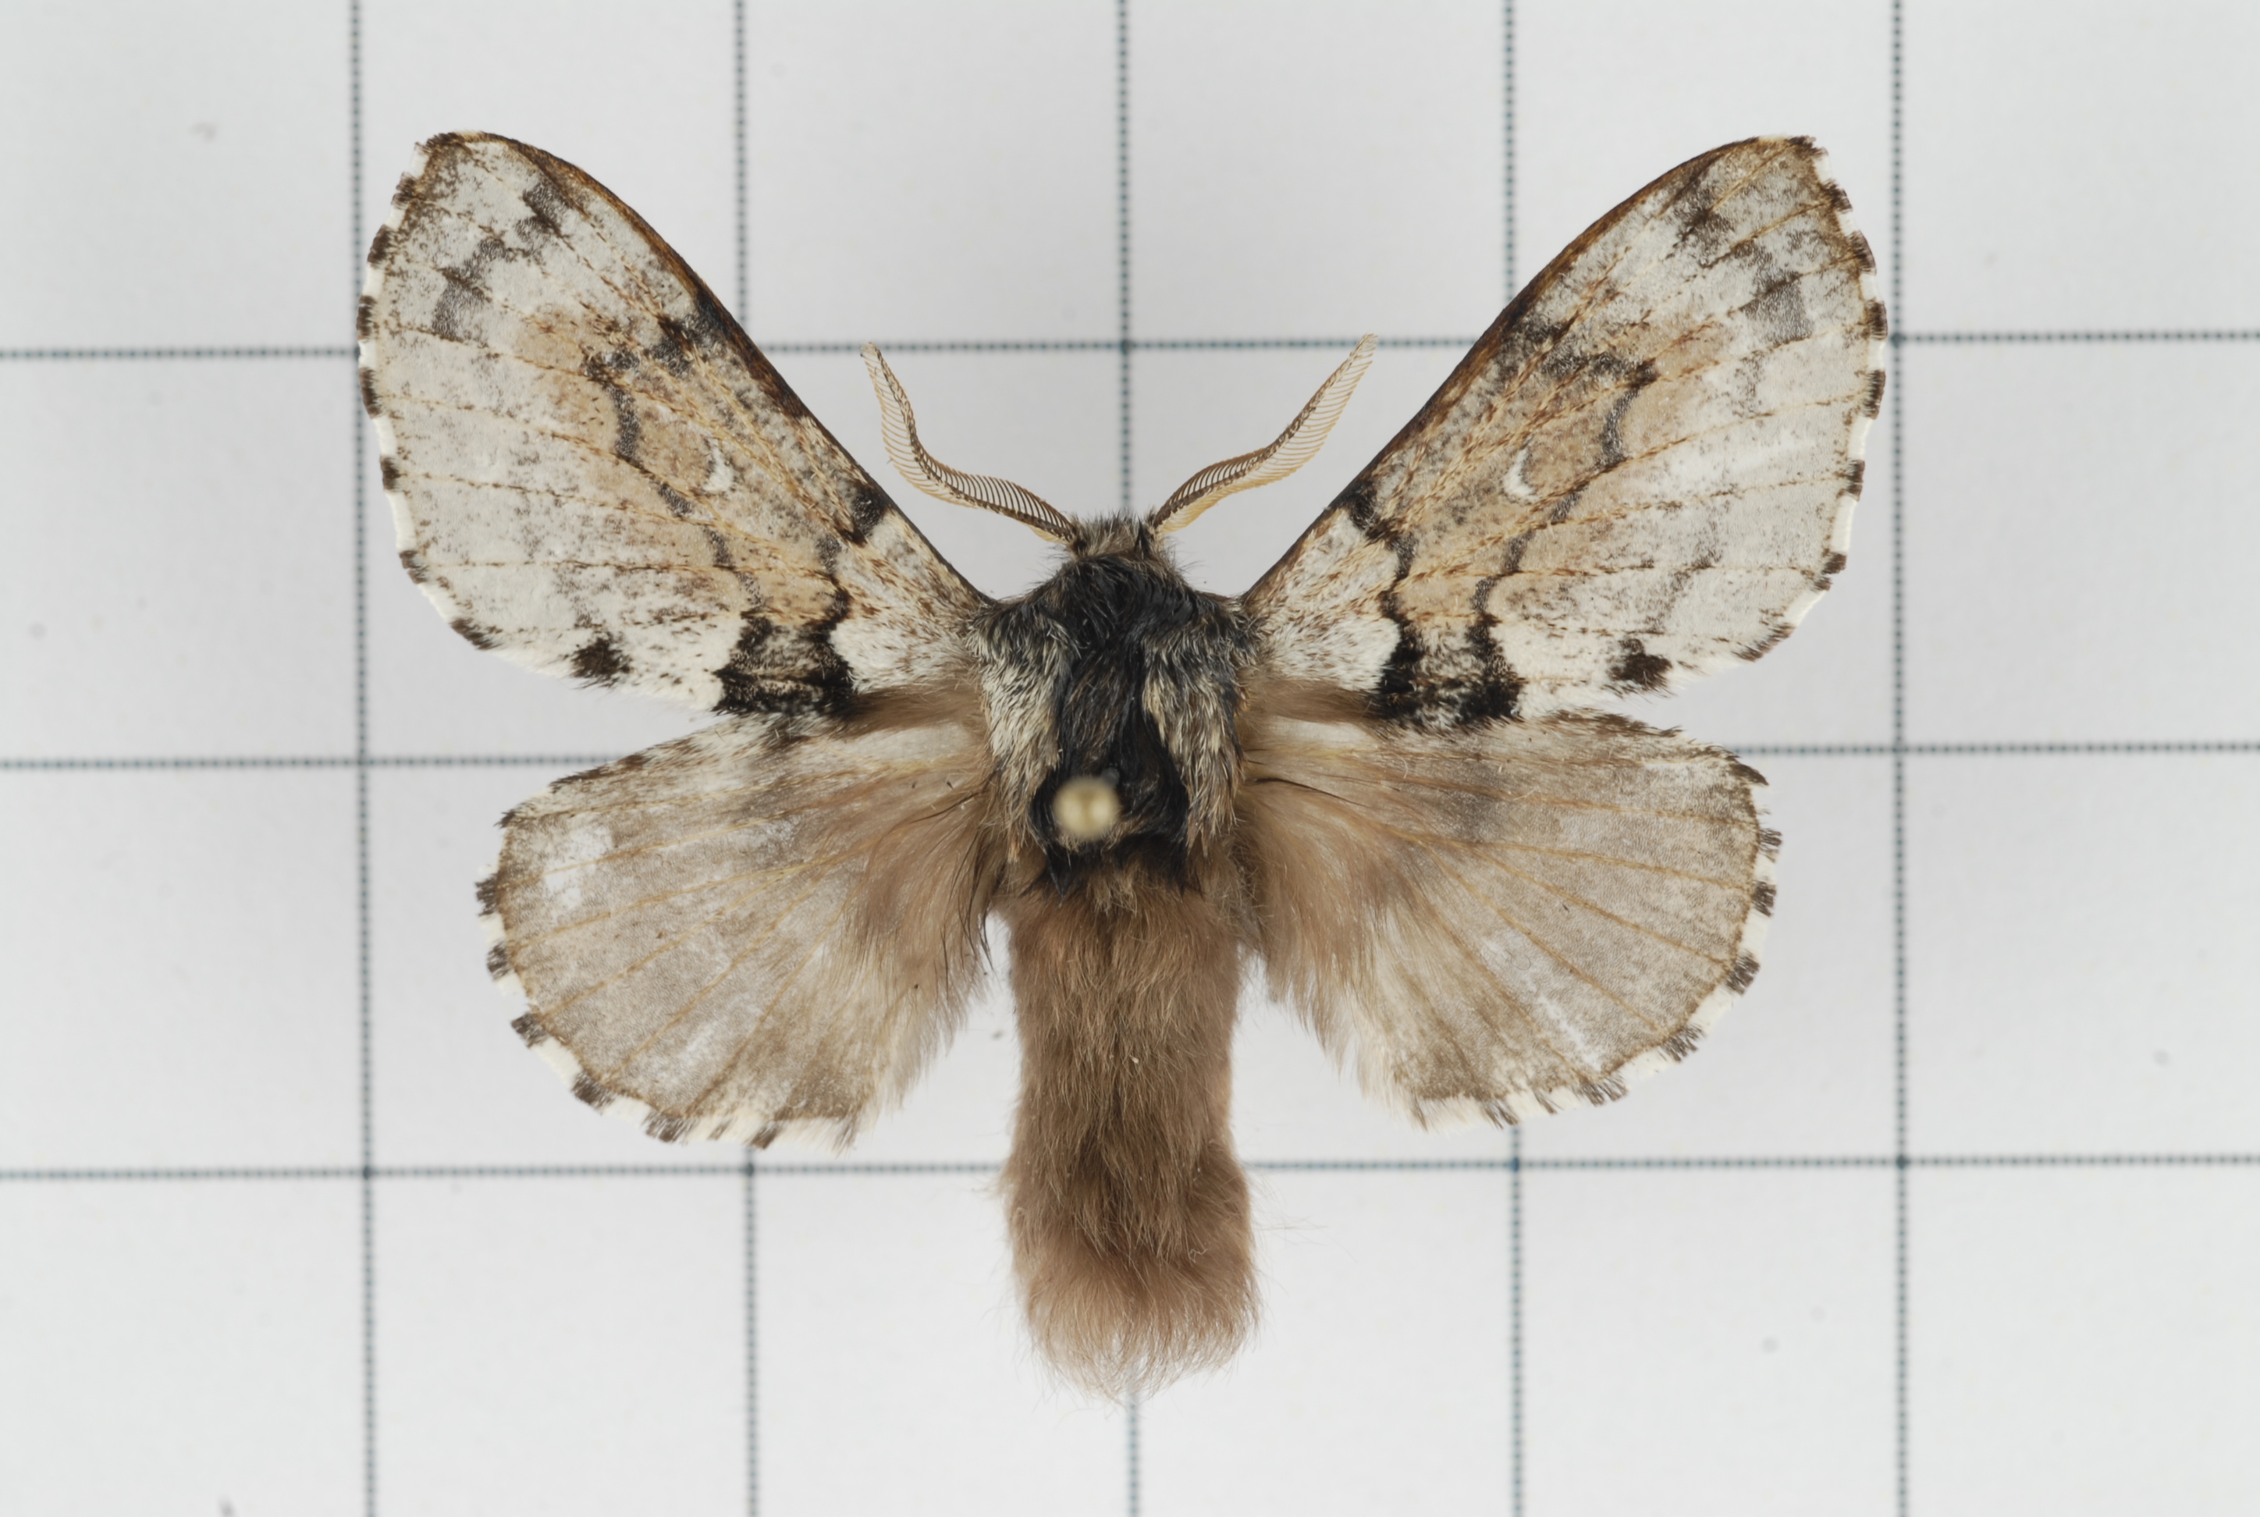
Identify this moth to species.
Cosmotriche discitincta discitincta
